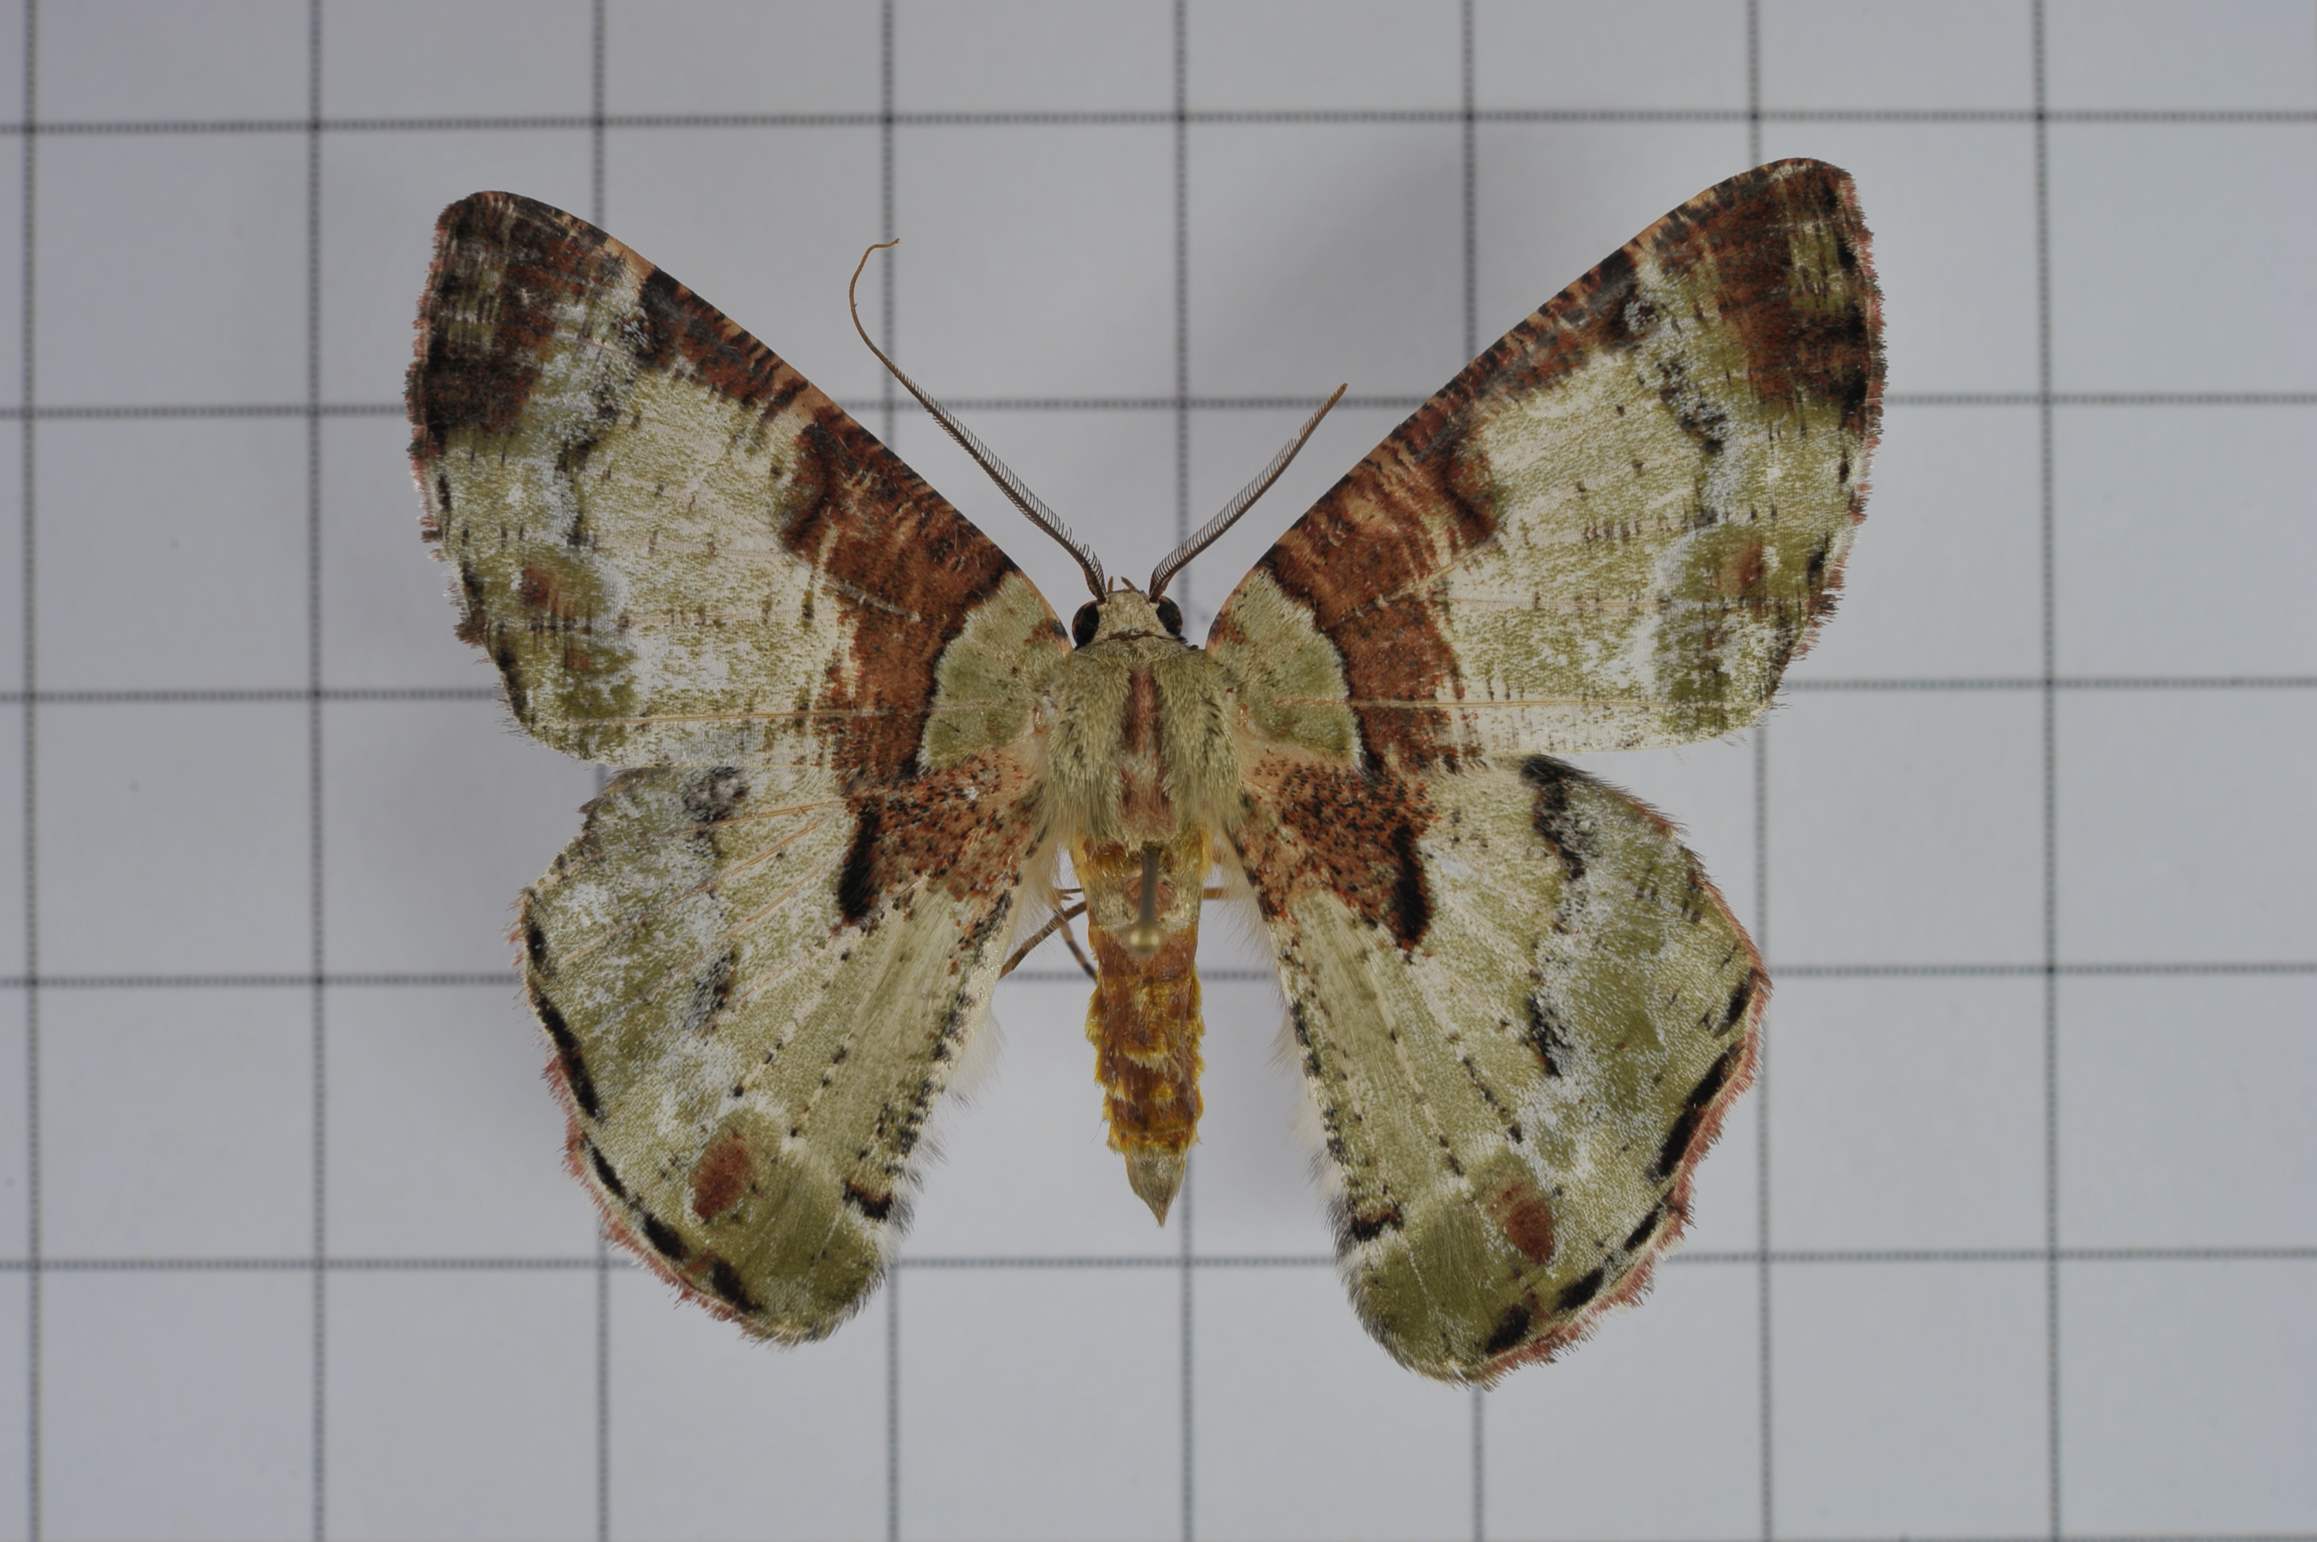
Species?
Pachyodes subtrita subtrita
